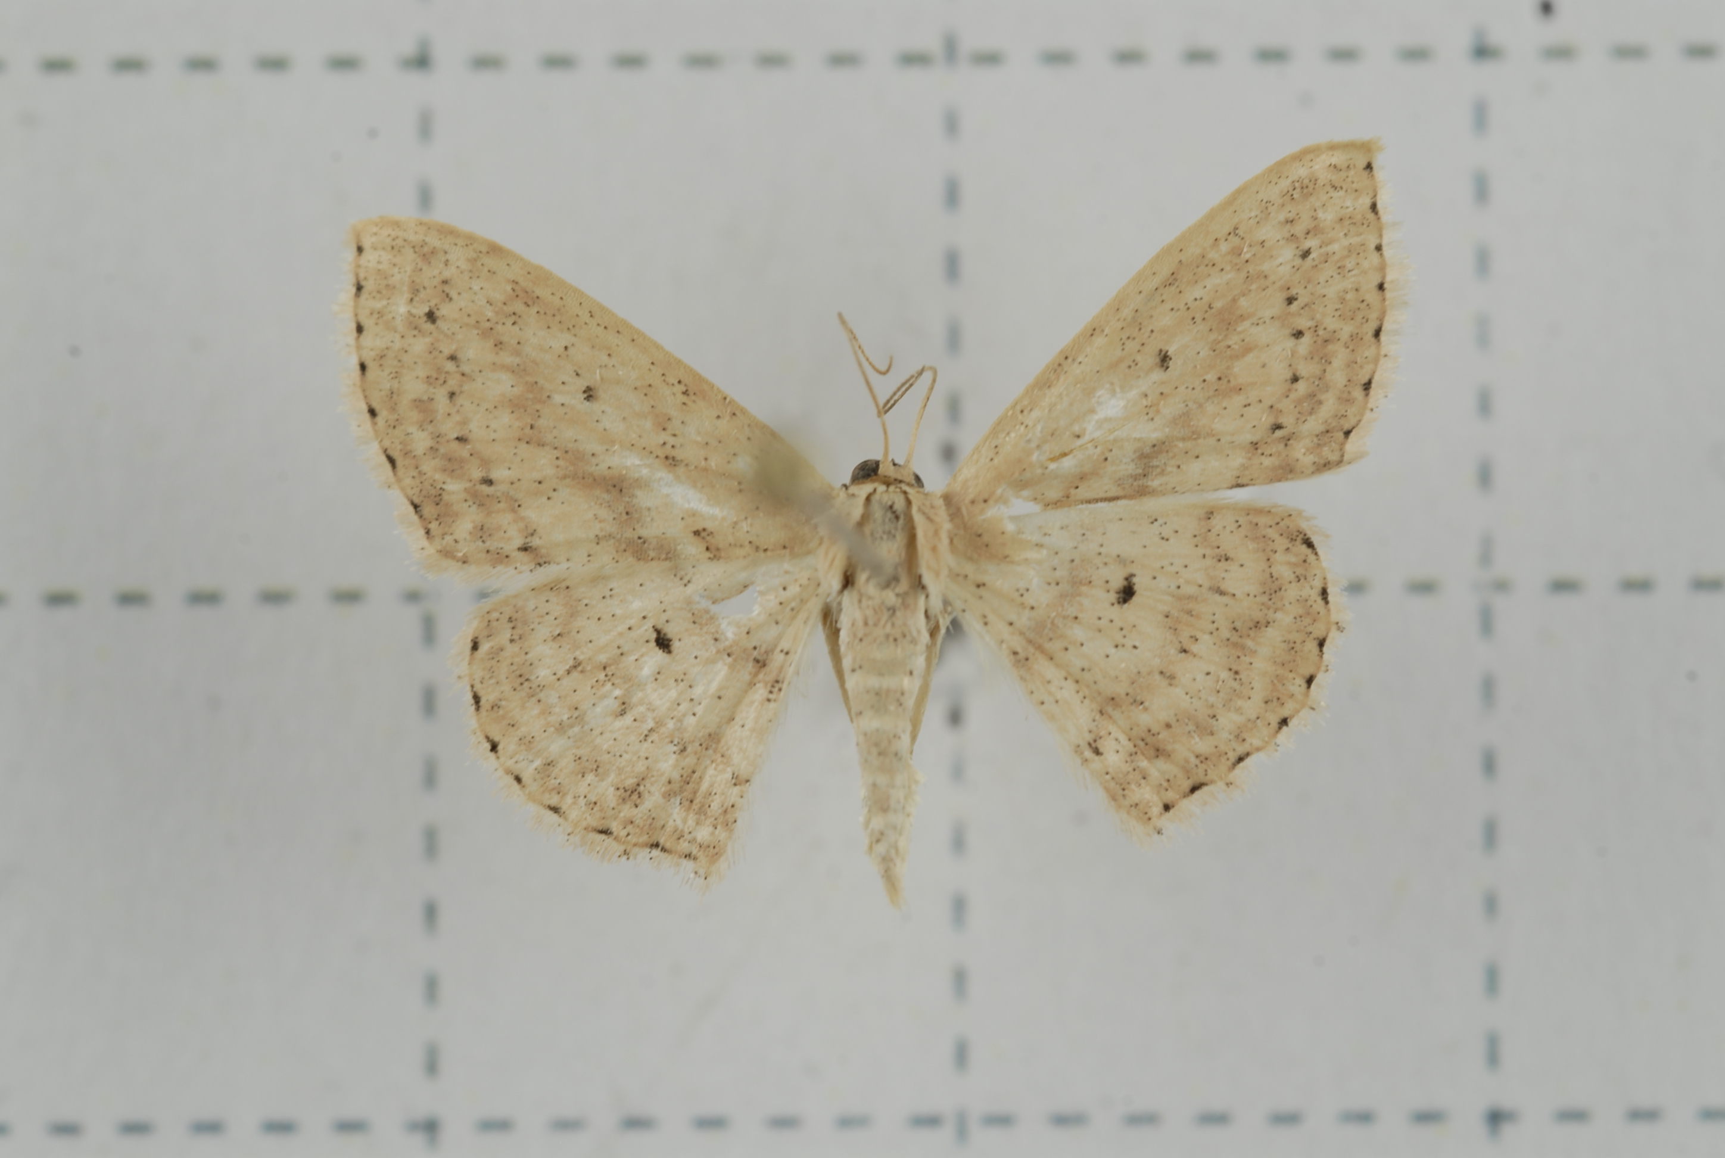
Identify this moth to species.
Scopula emma jordani
